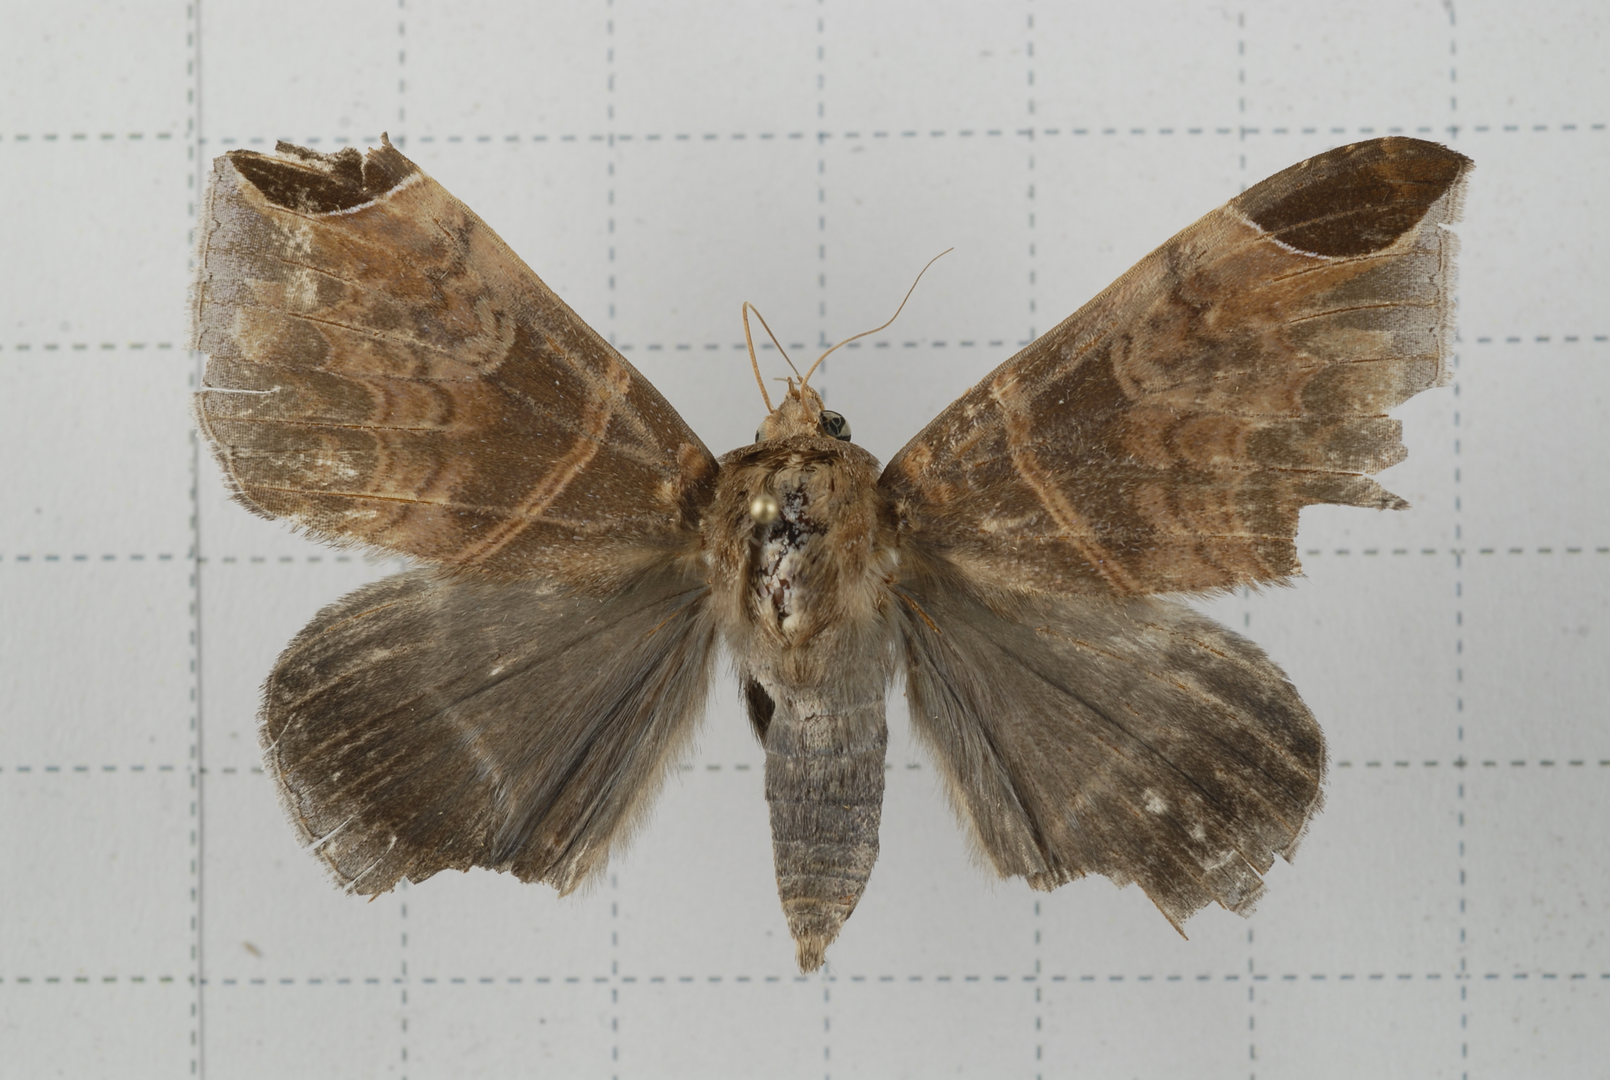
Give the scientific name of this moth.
Pindara illibata
